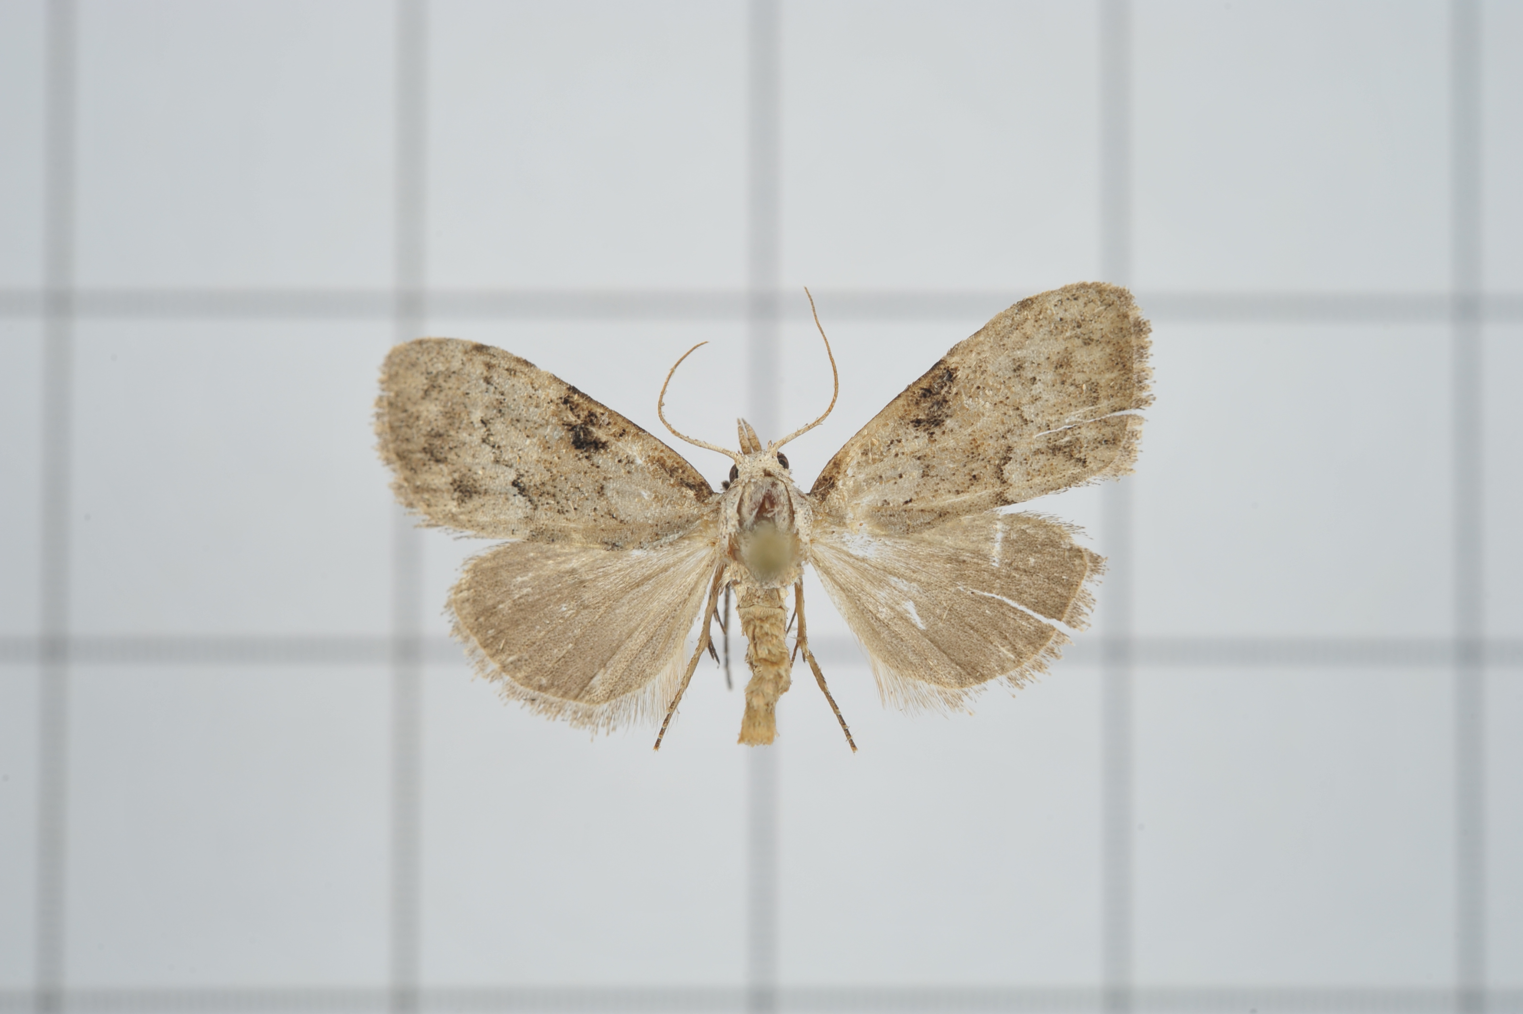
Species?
Meganola major takasago
